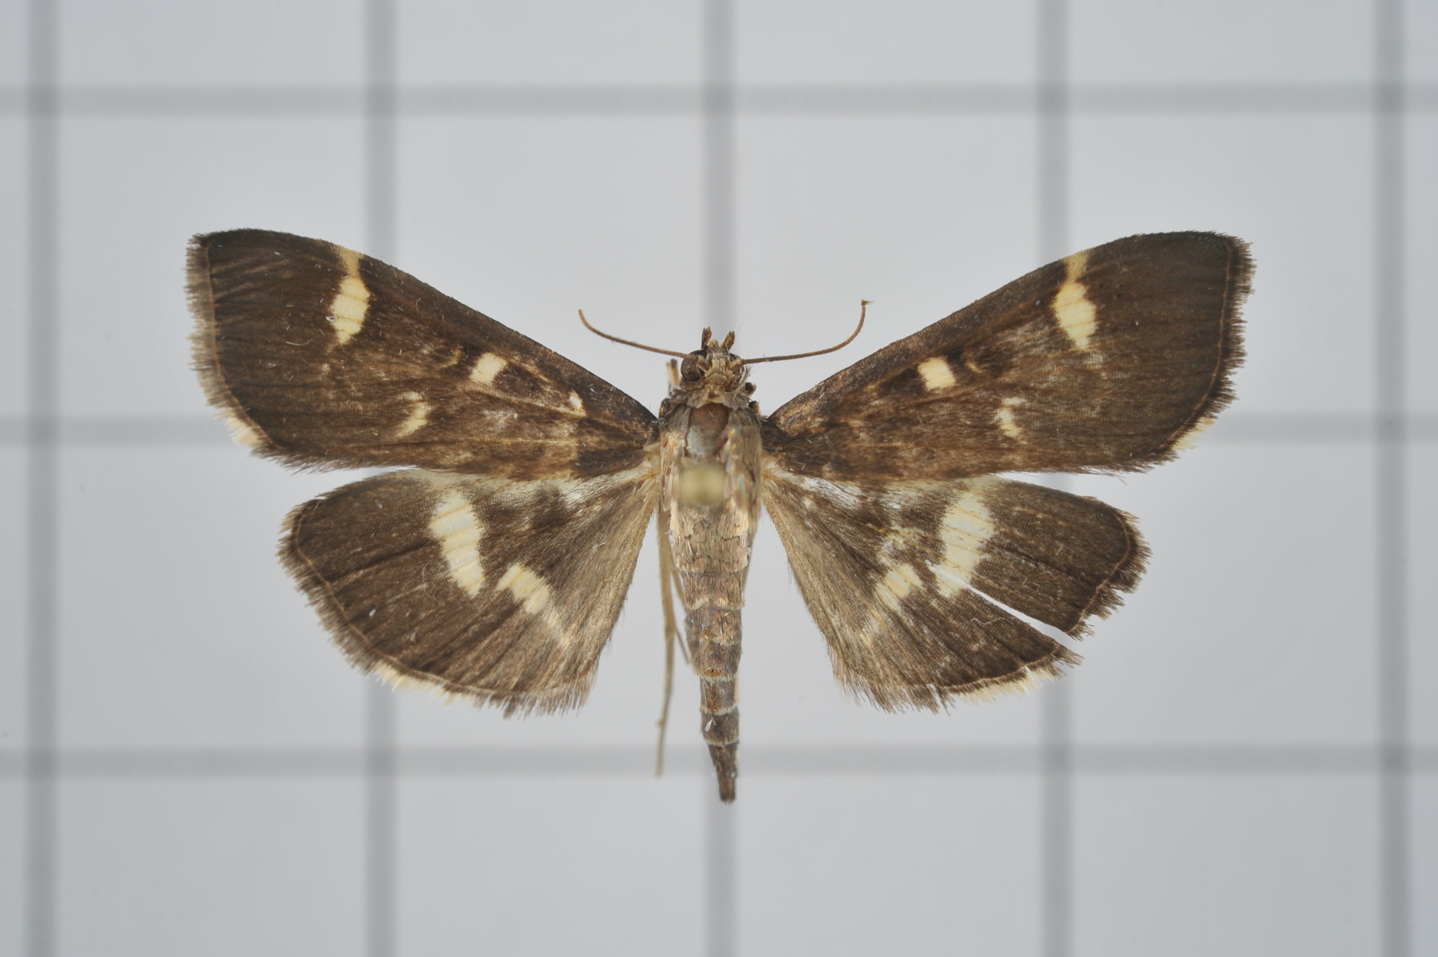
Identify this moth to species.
Herpetogramma luctuosalis
